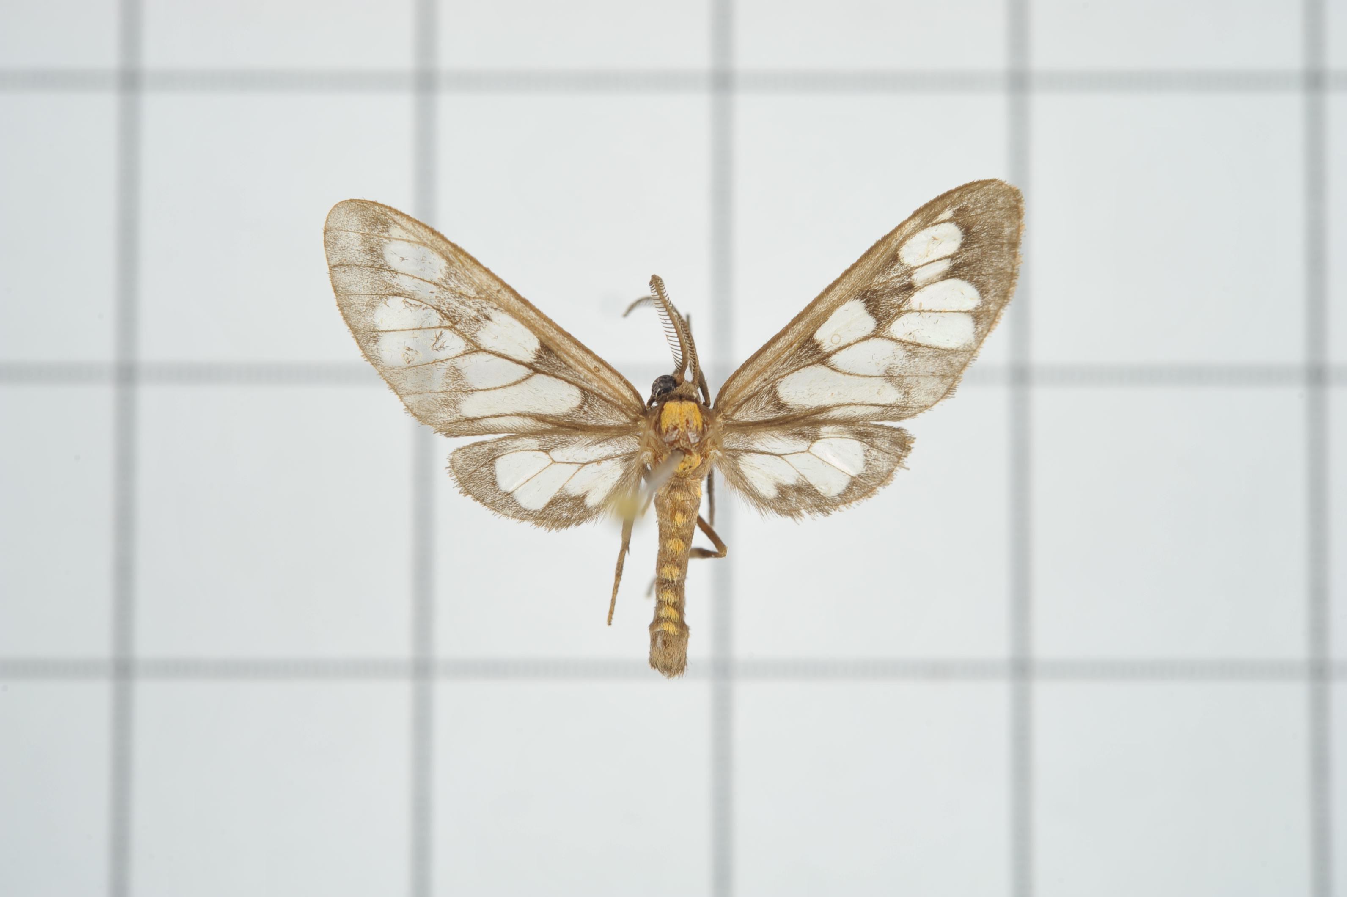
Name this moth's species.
Eressa confinis finitima
